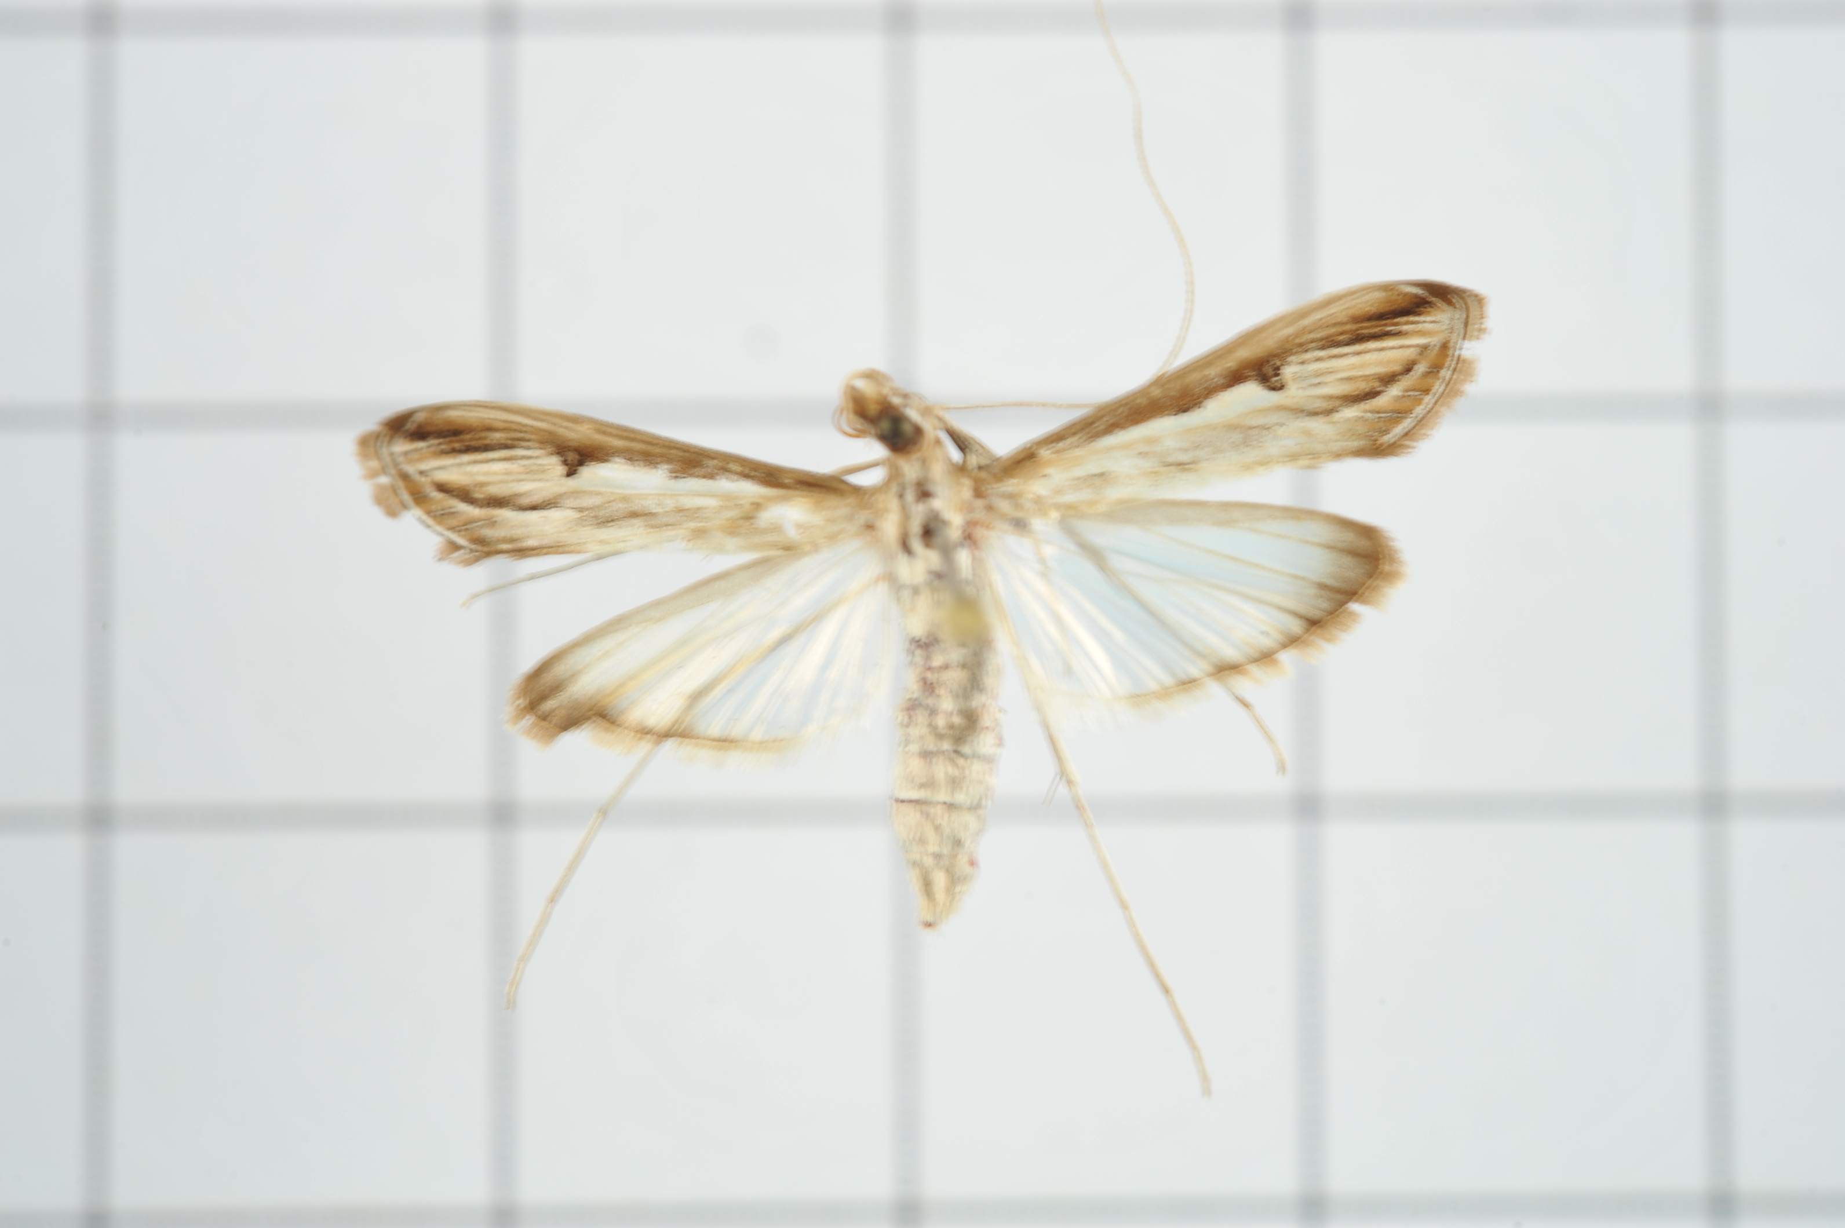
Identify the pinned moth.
Euclasta dafamatalis
